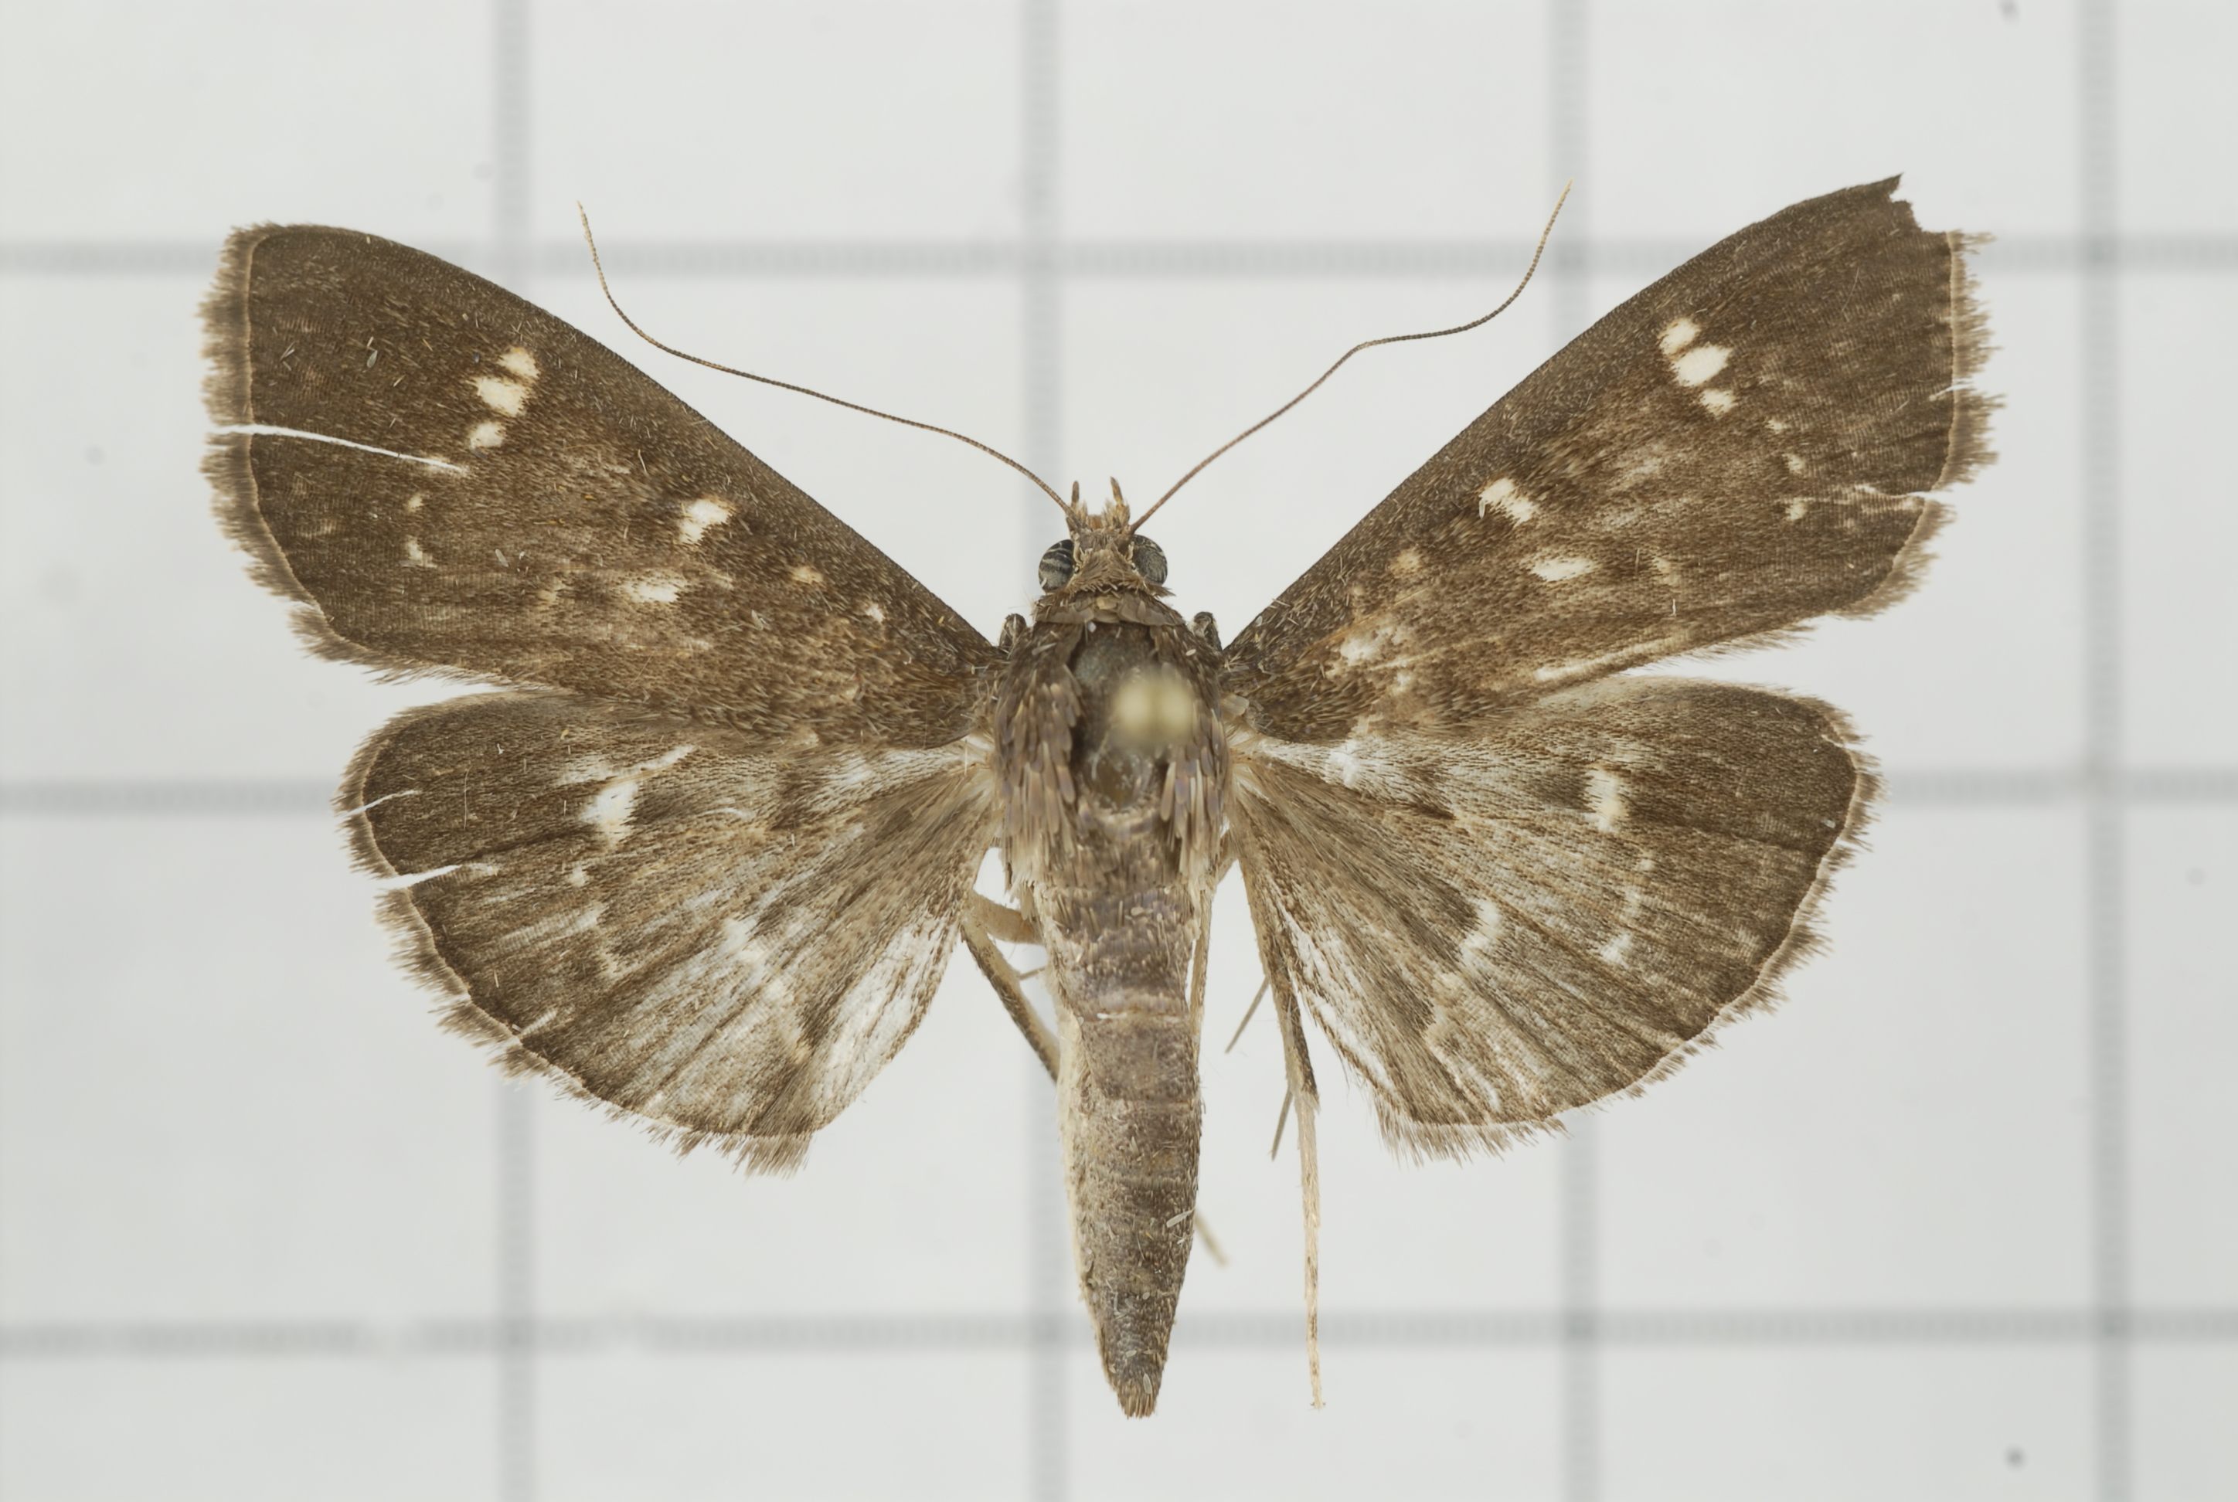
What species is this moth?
Prorodes mimica
